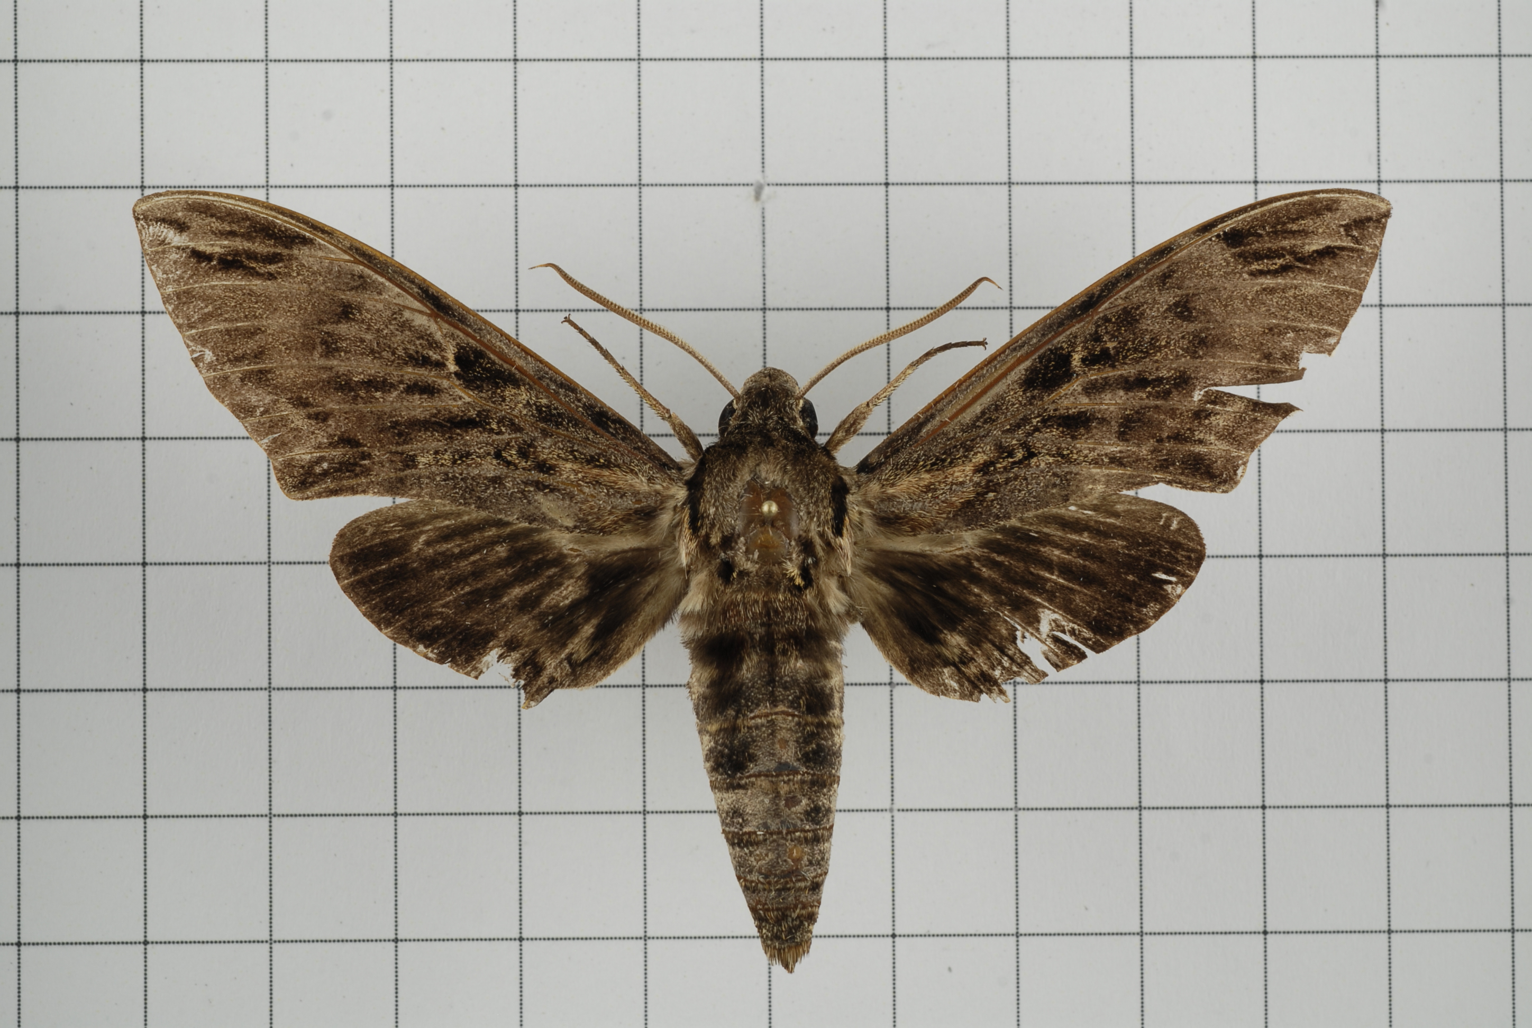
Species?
Psilogramma menephron
